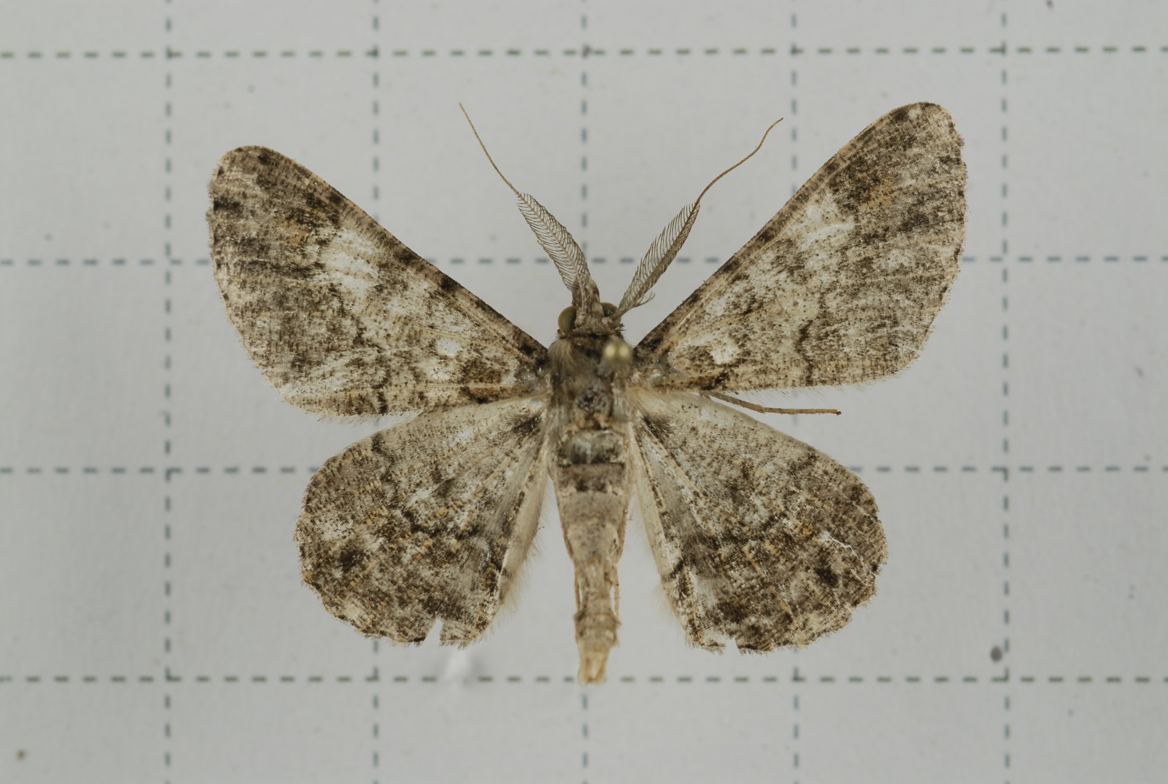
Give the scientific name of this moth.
Cleora alienaria
